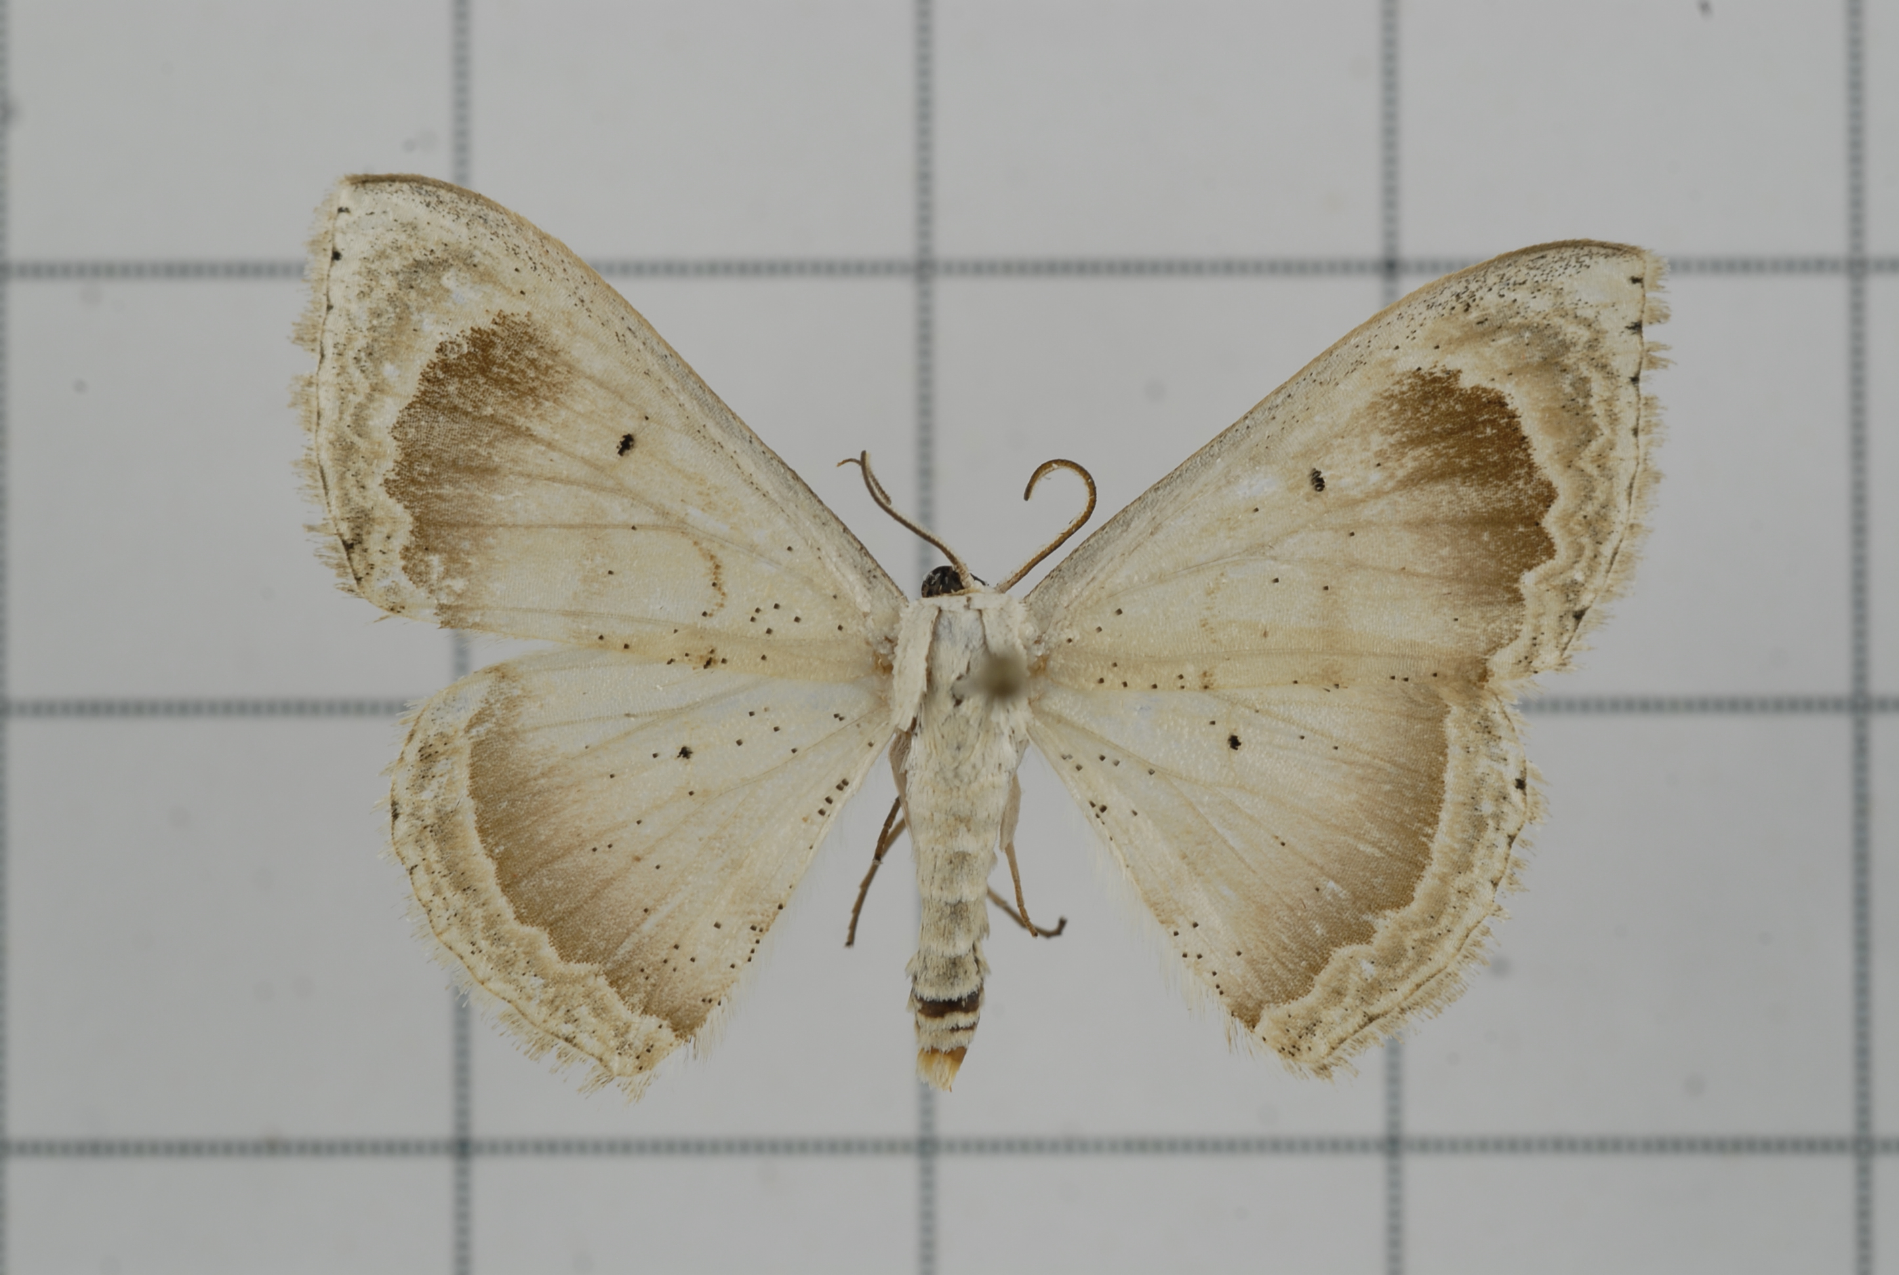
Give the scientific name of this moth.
Somatina rosacea anaemica
